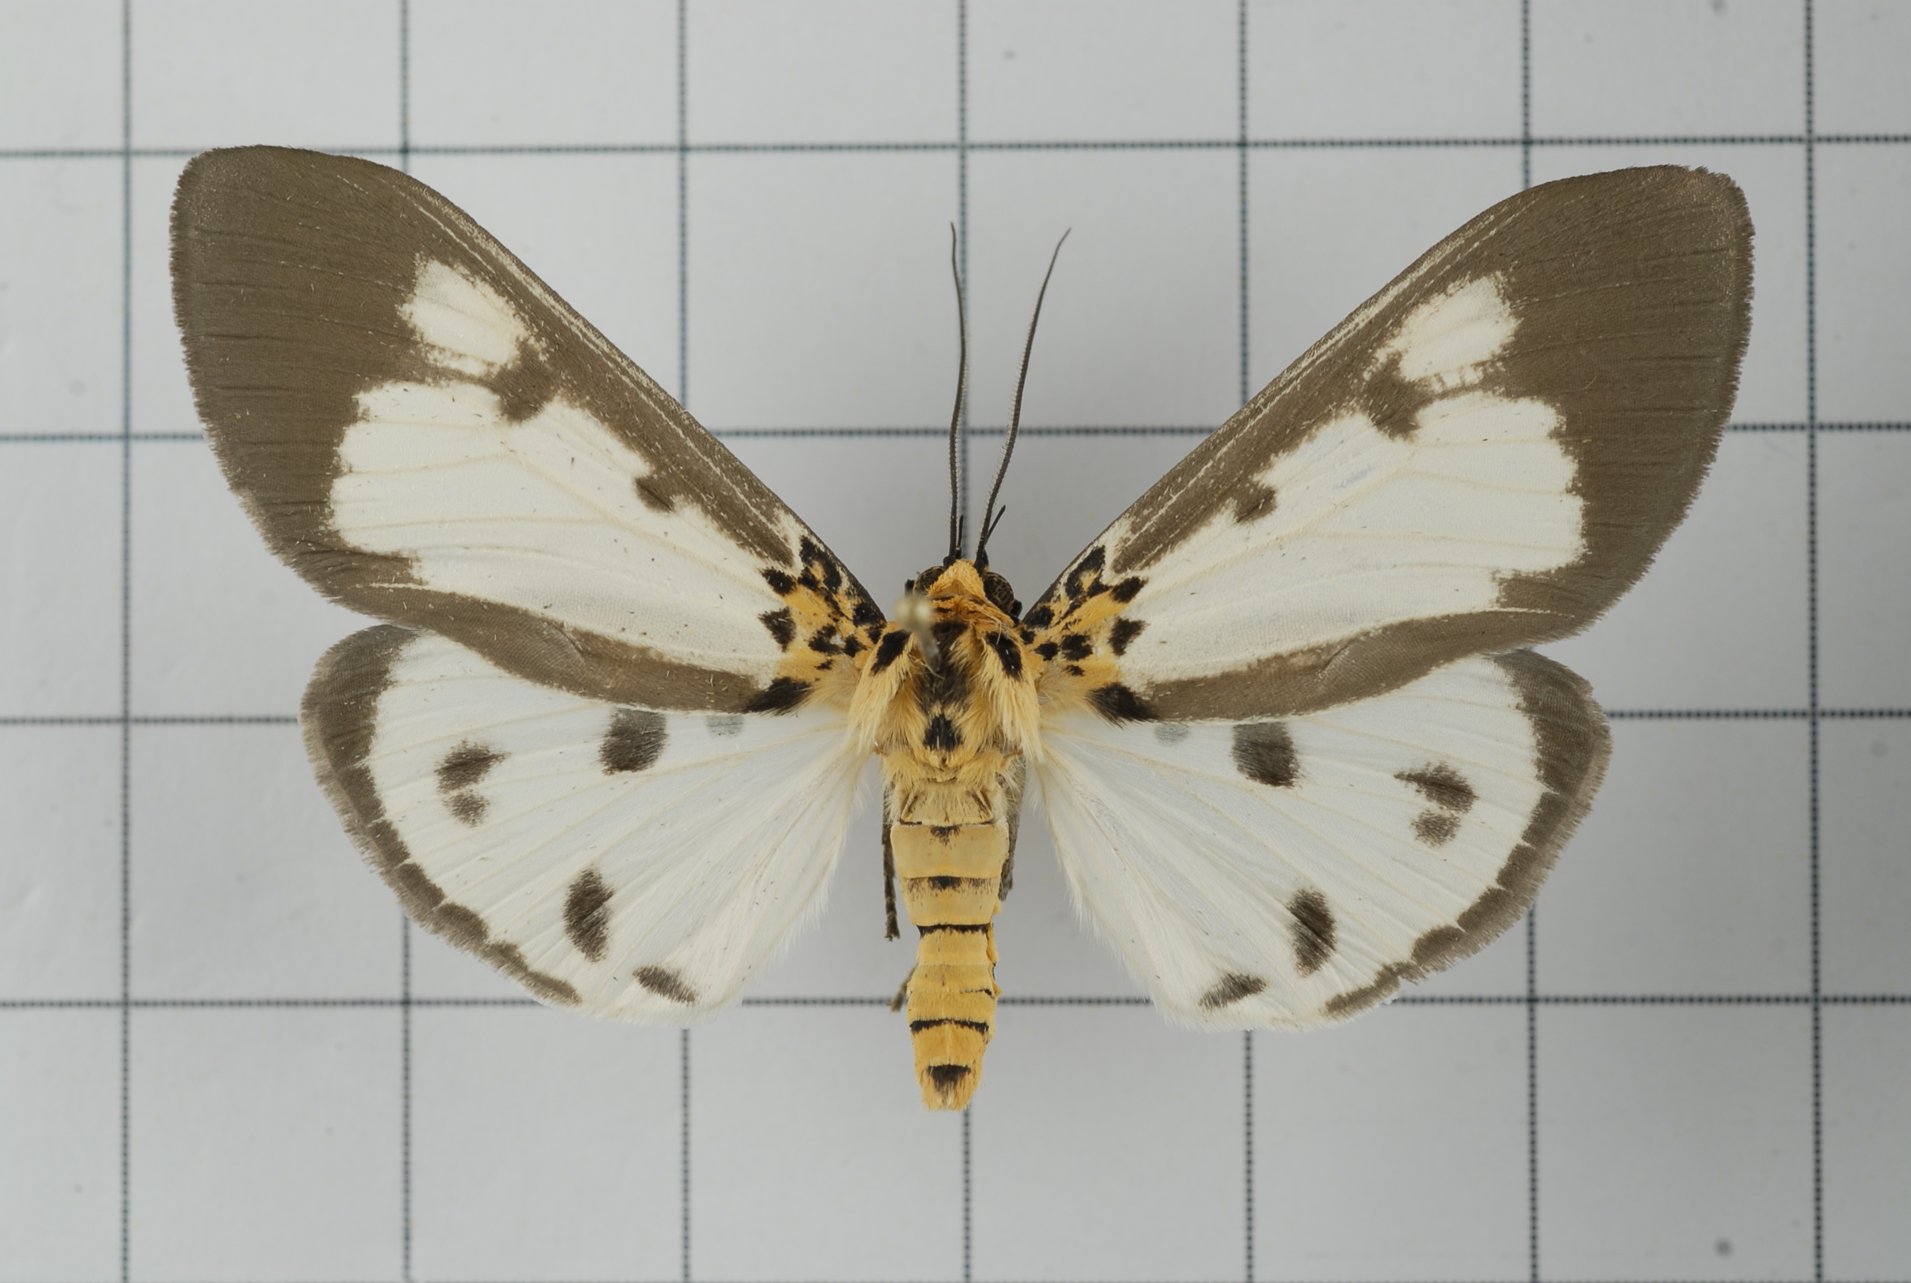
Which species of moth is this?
Asota plana lacteata
